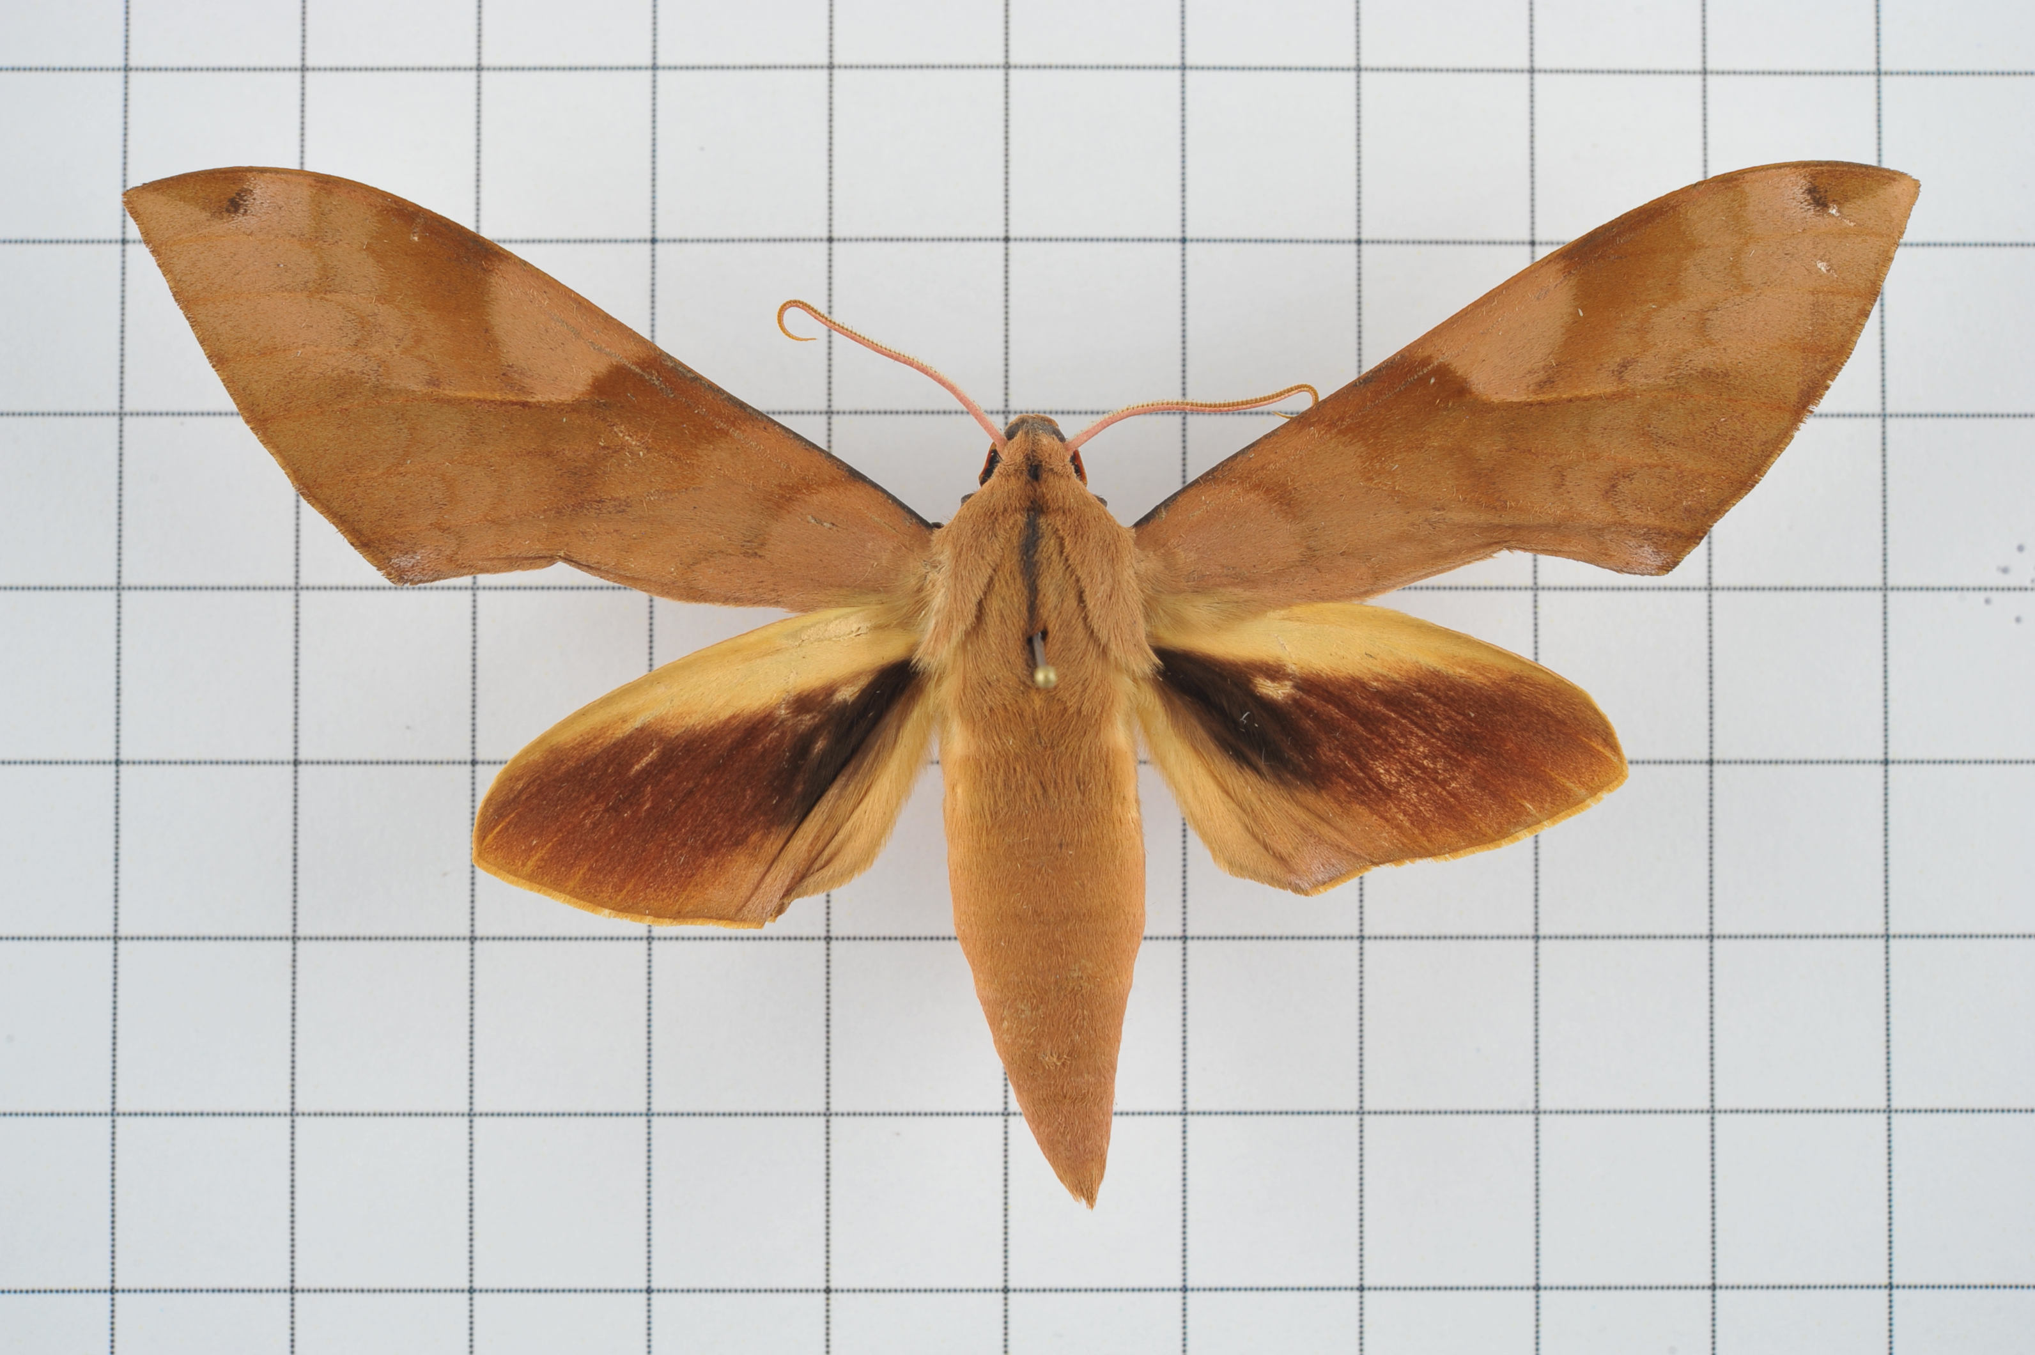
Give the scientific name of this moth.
Clanis bilineata formosana
